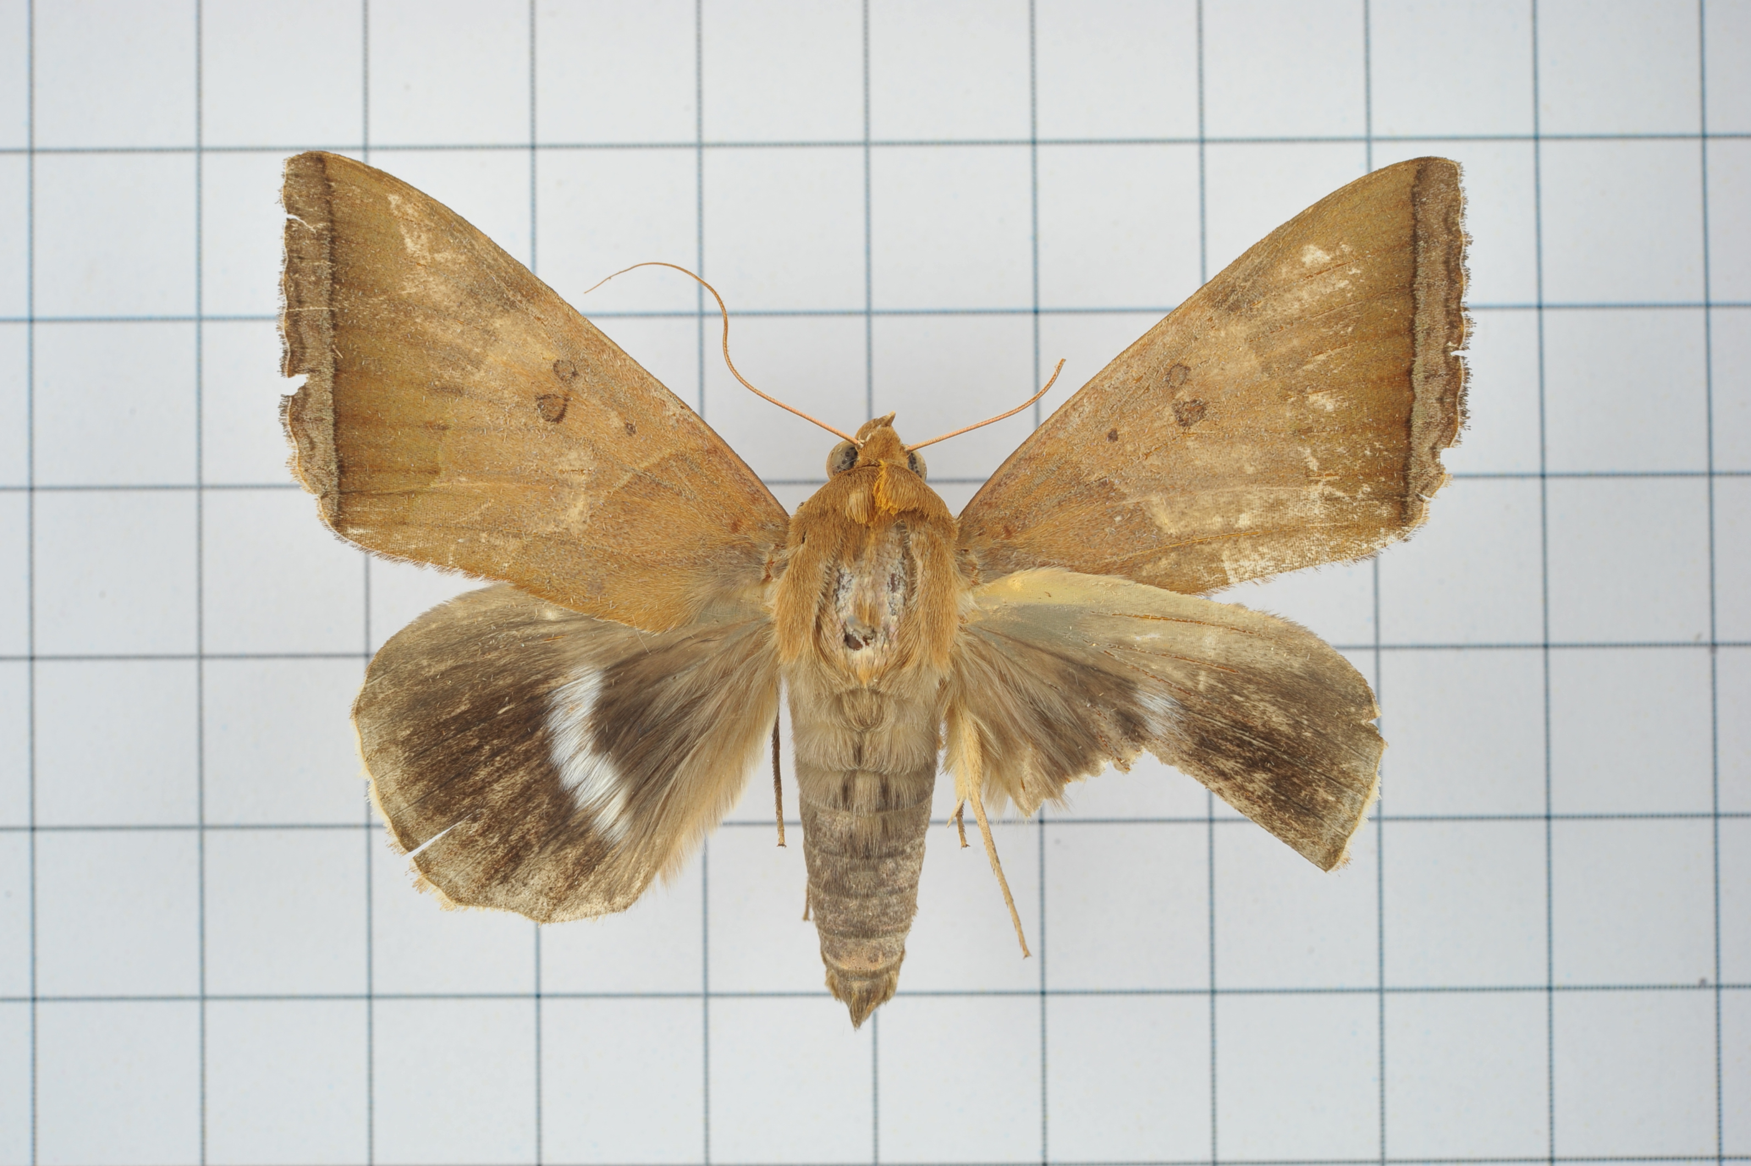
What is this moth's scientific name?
Artena dotata
